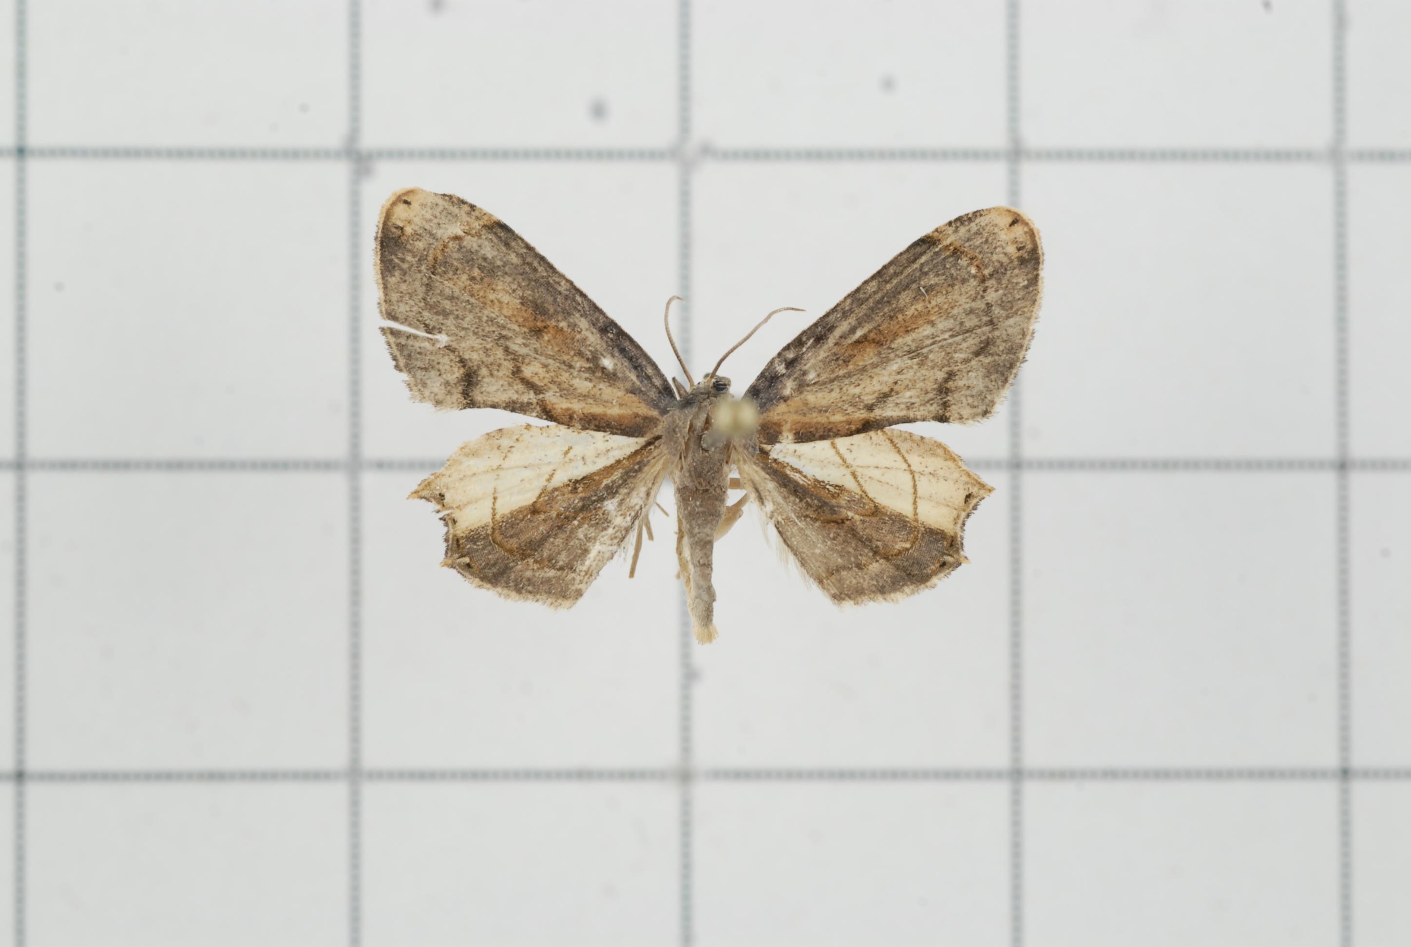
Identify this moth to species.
Warreniplema fumicosta
